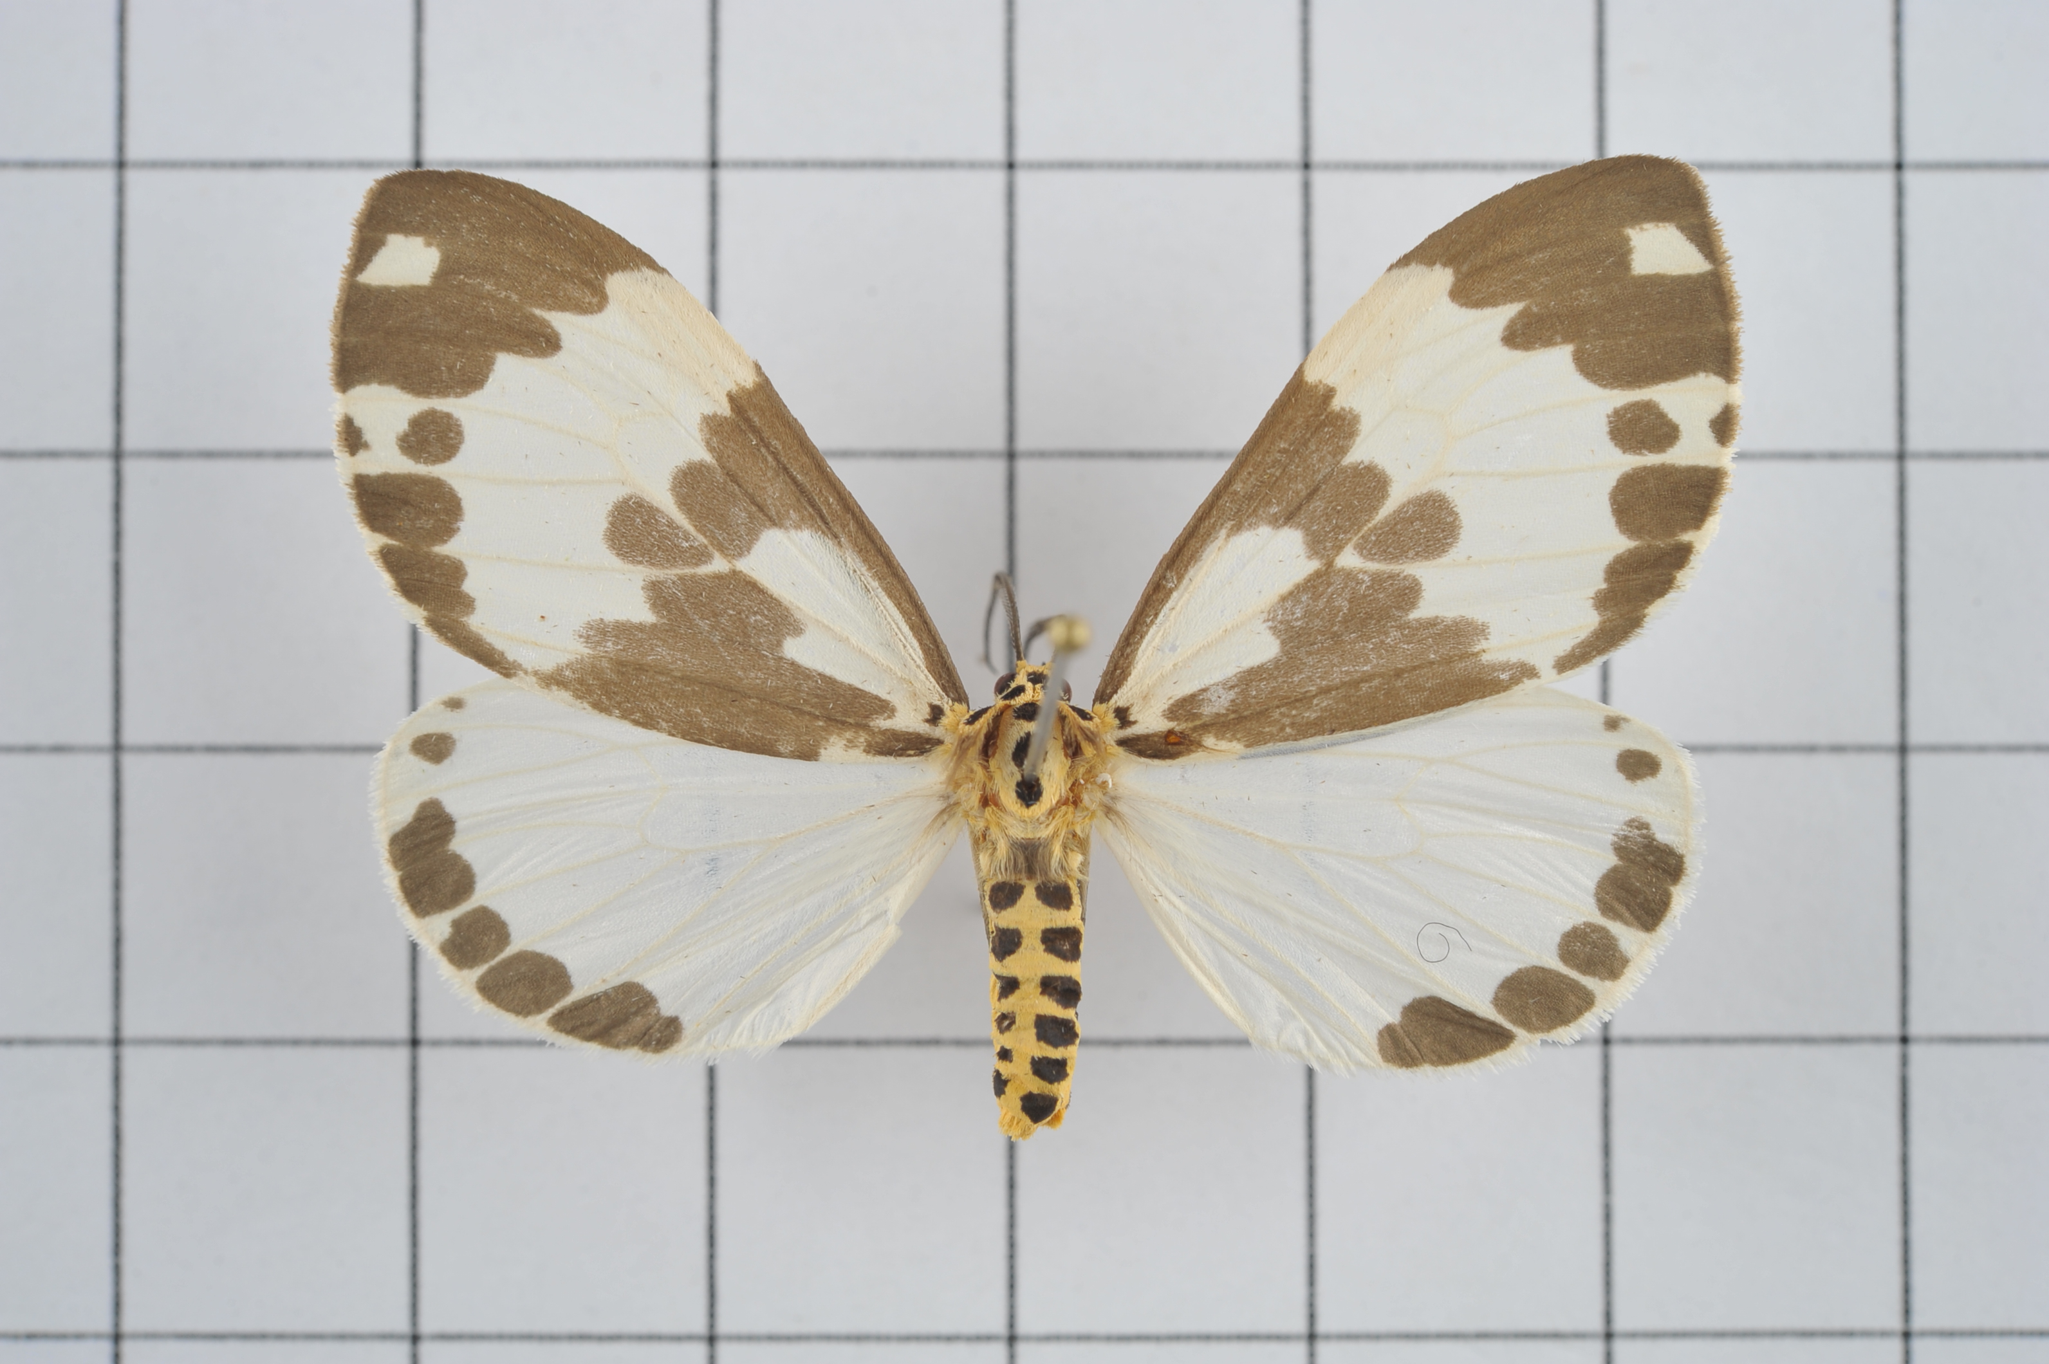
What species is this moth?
Nyctemera carissima formosana
